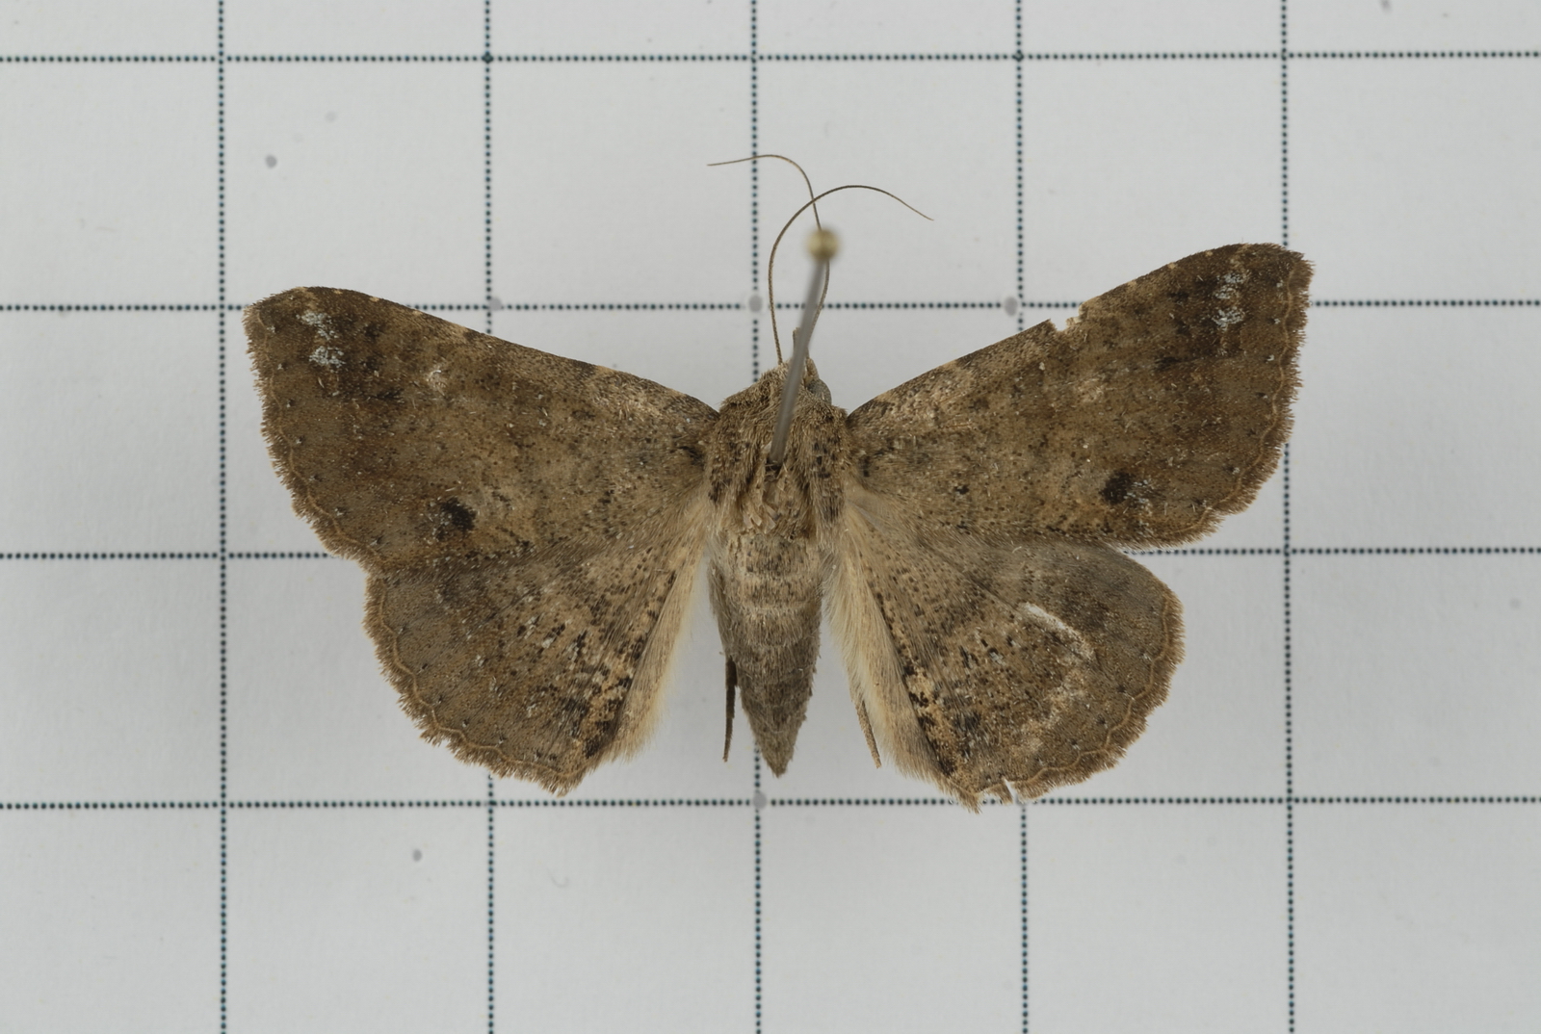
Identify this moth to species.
Ericeia inangulata inangulata
